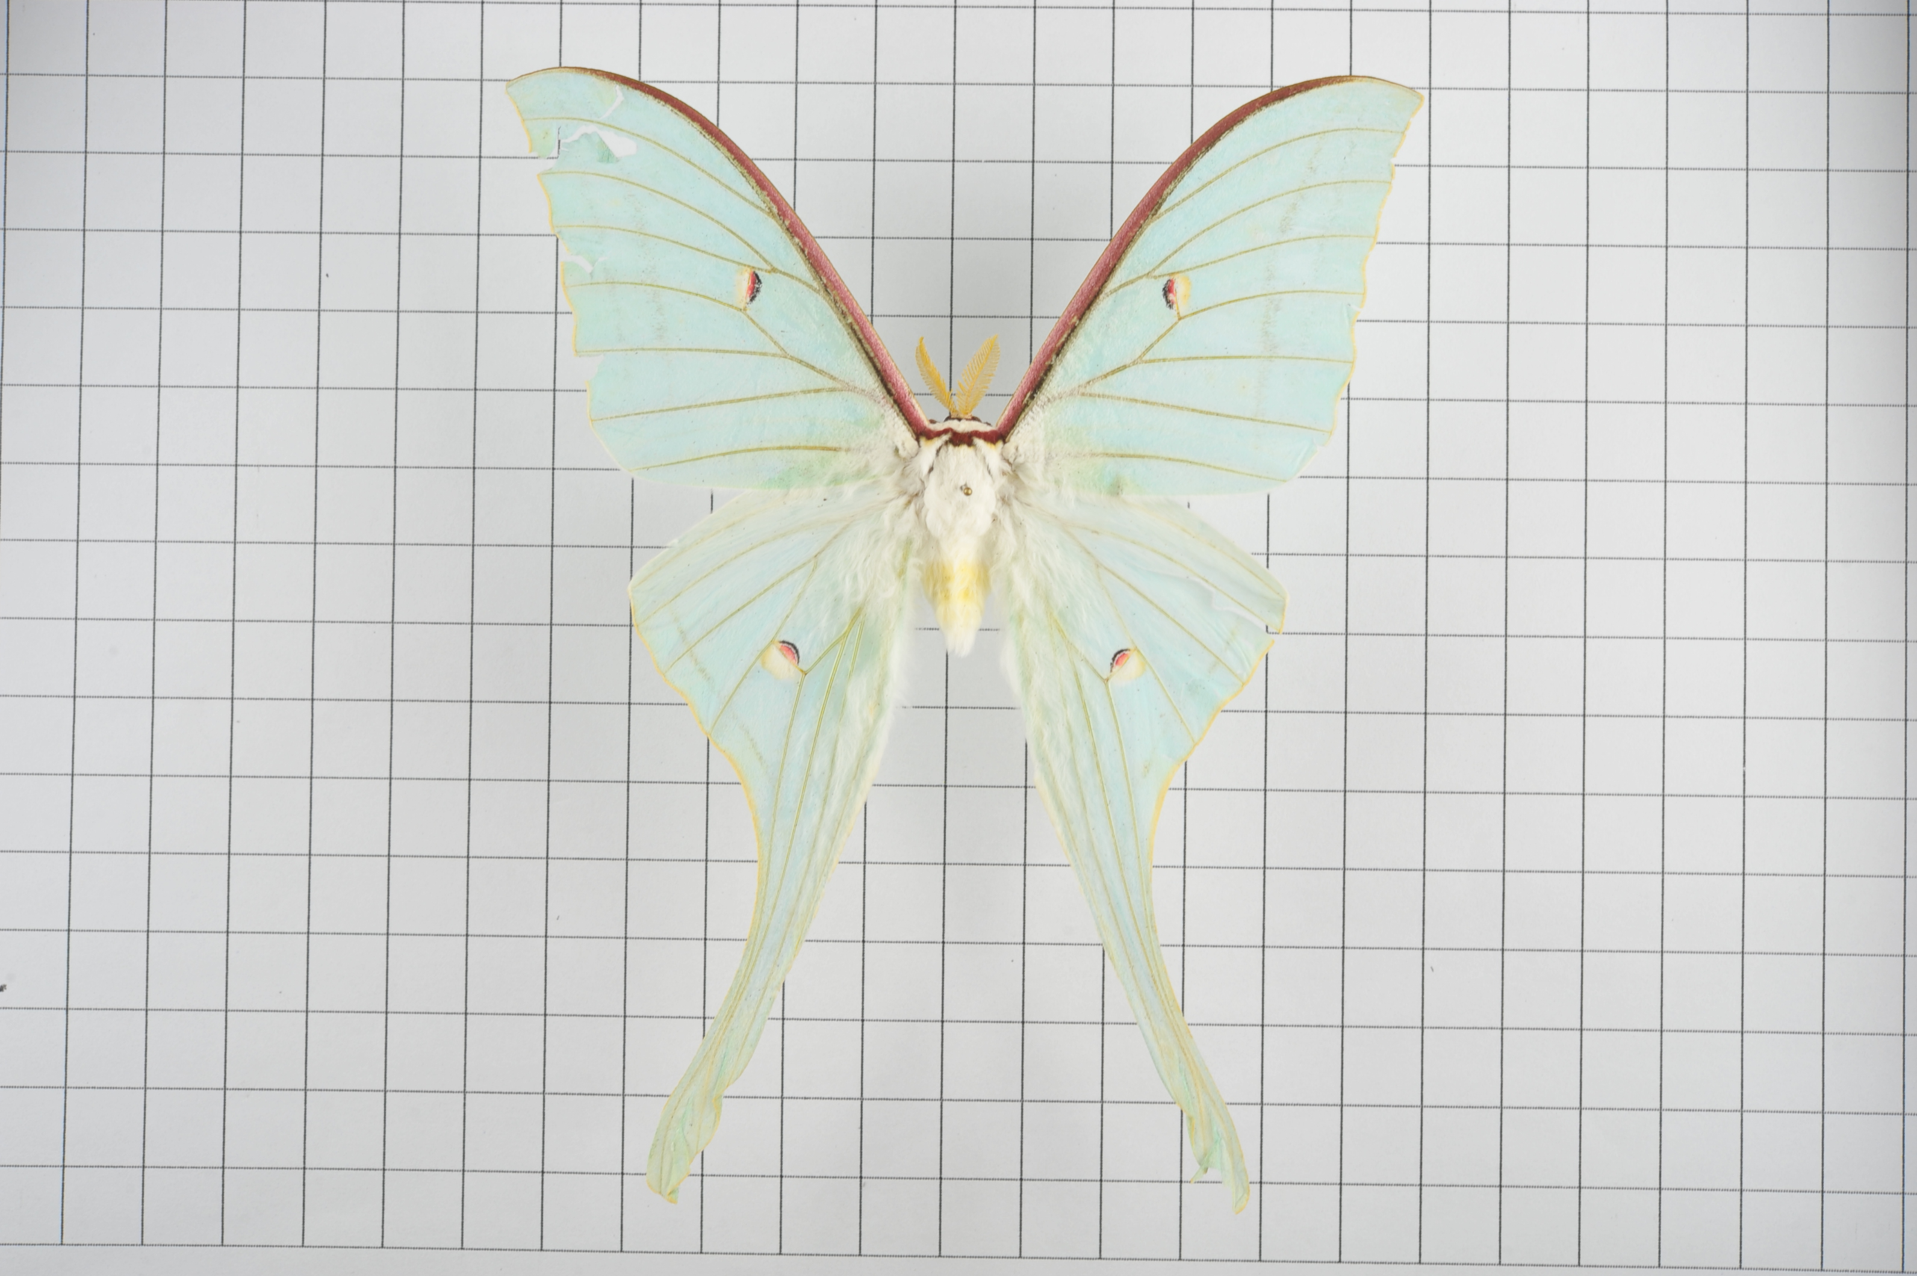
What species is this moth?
Actias ningpoana ningtaiwana
